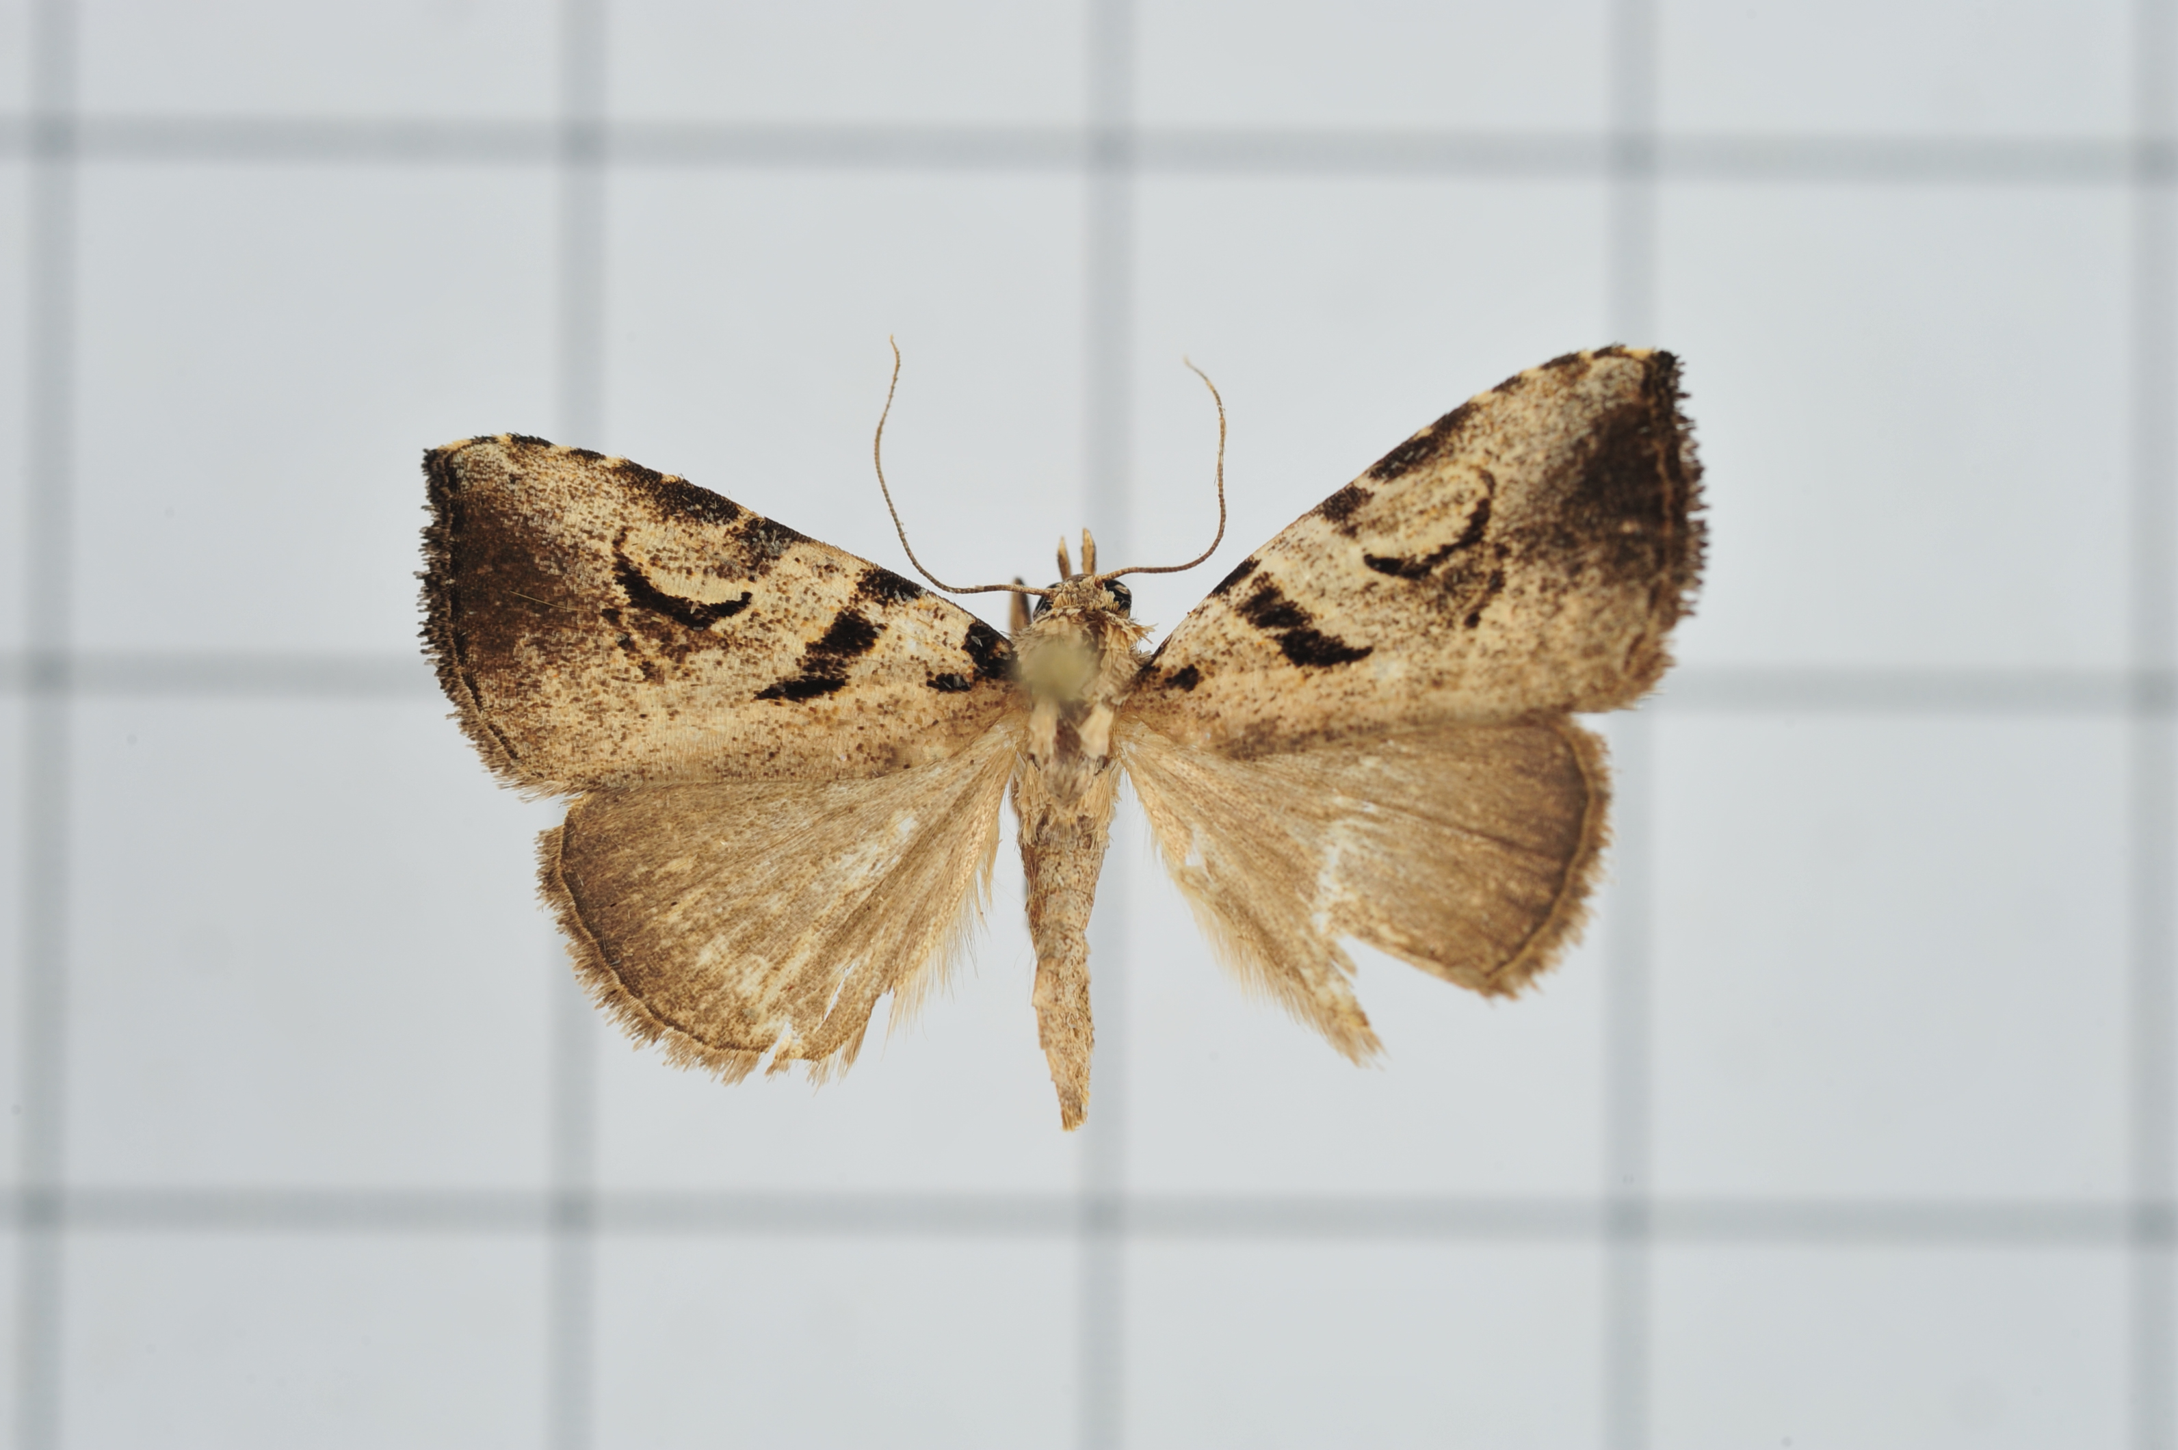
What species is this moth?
Oglasa retracta
